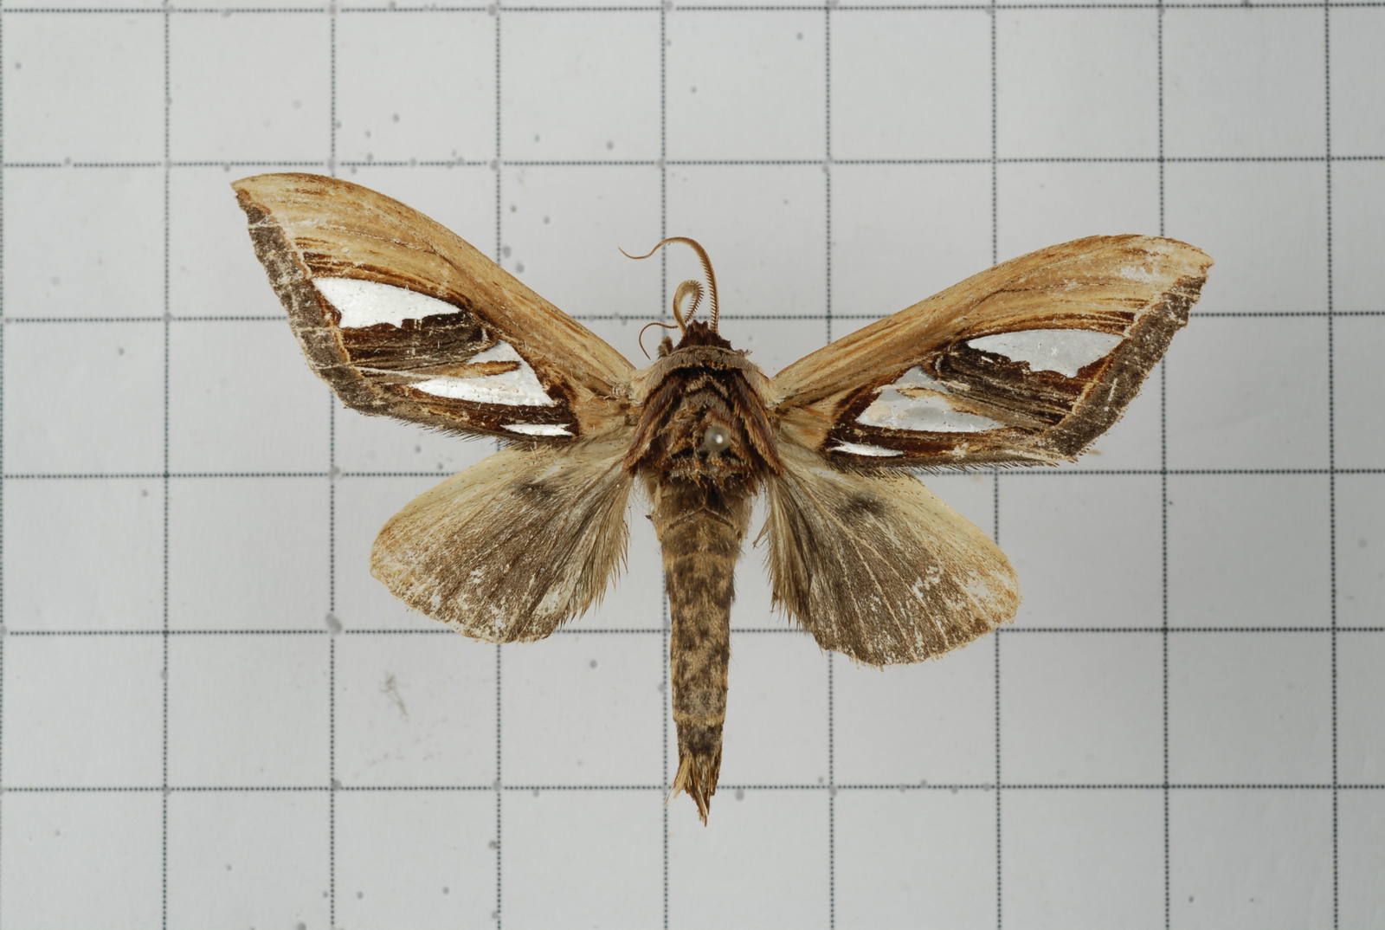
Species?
Tarsolepis taiwana
